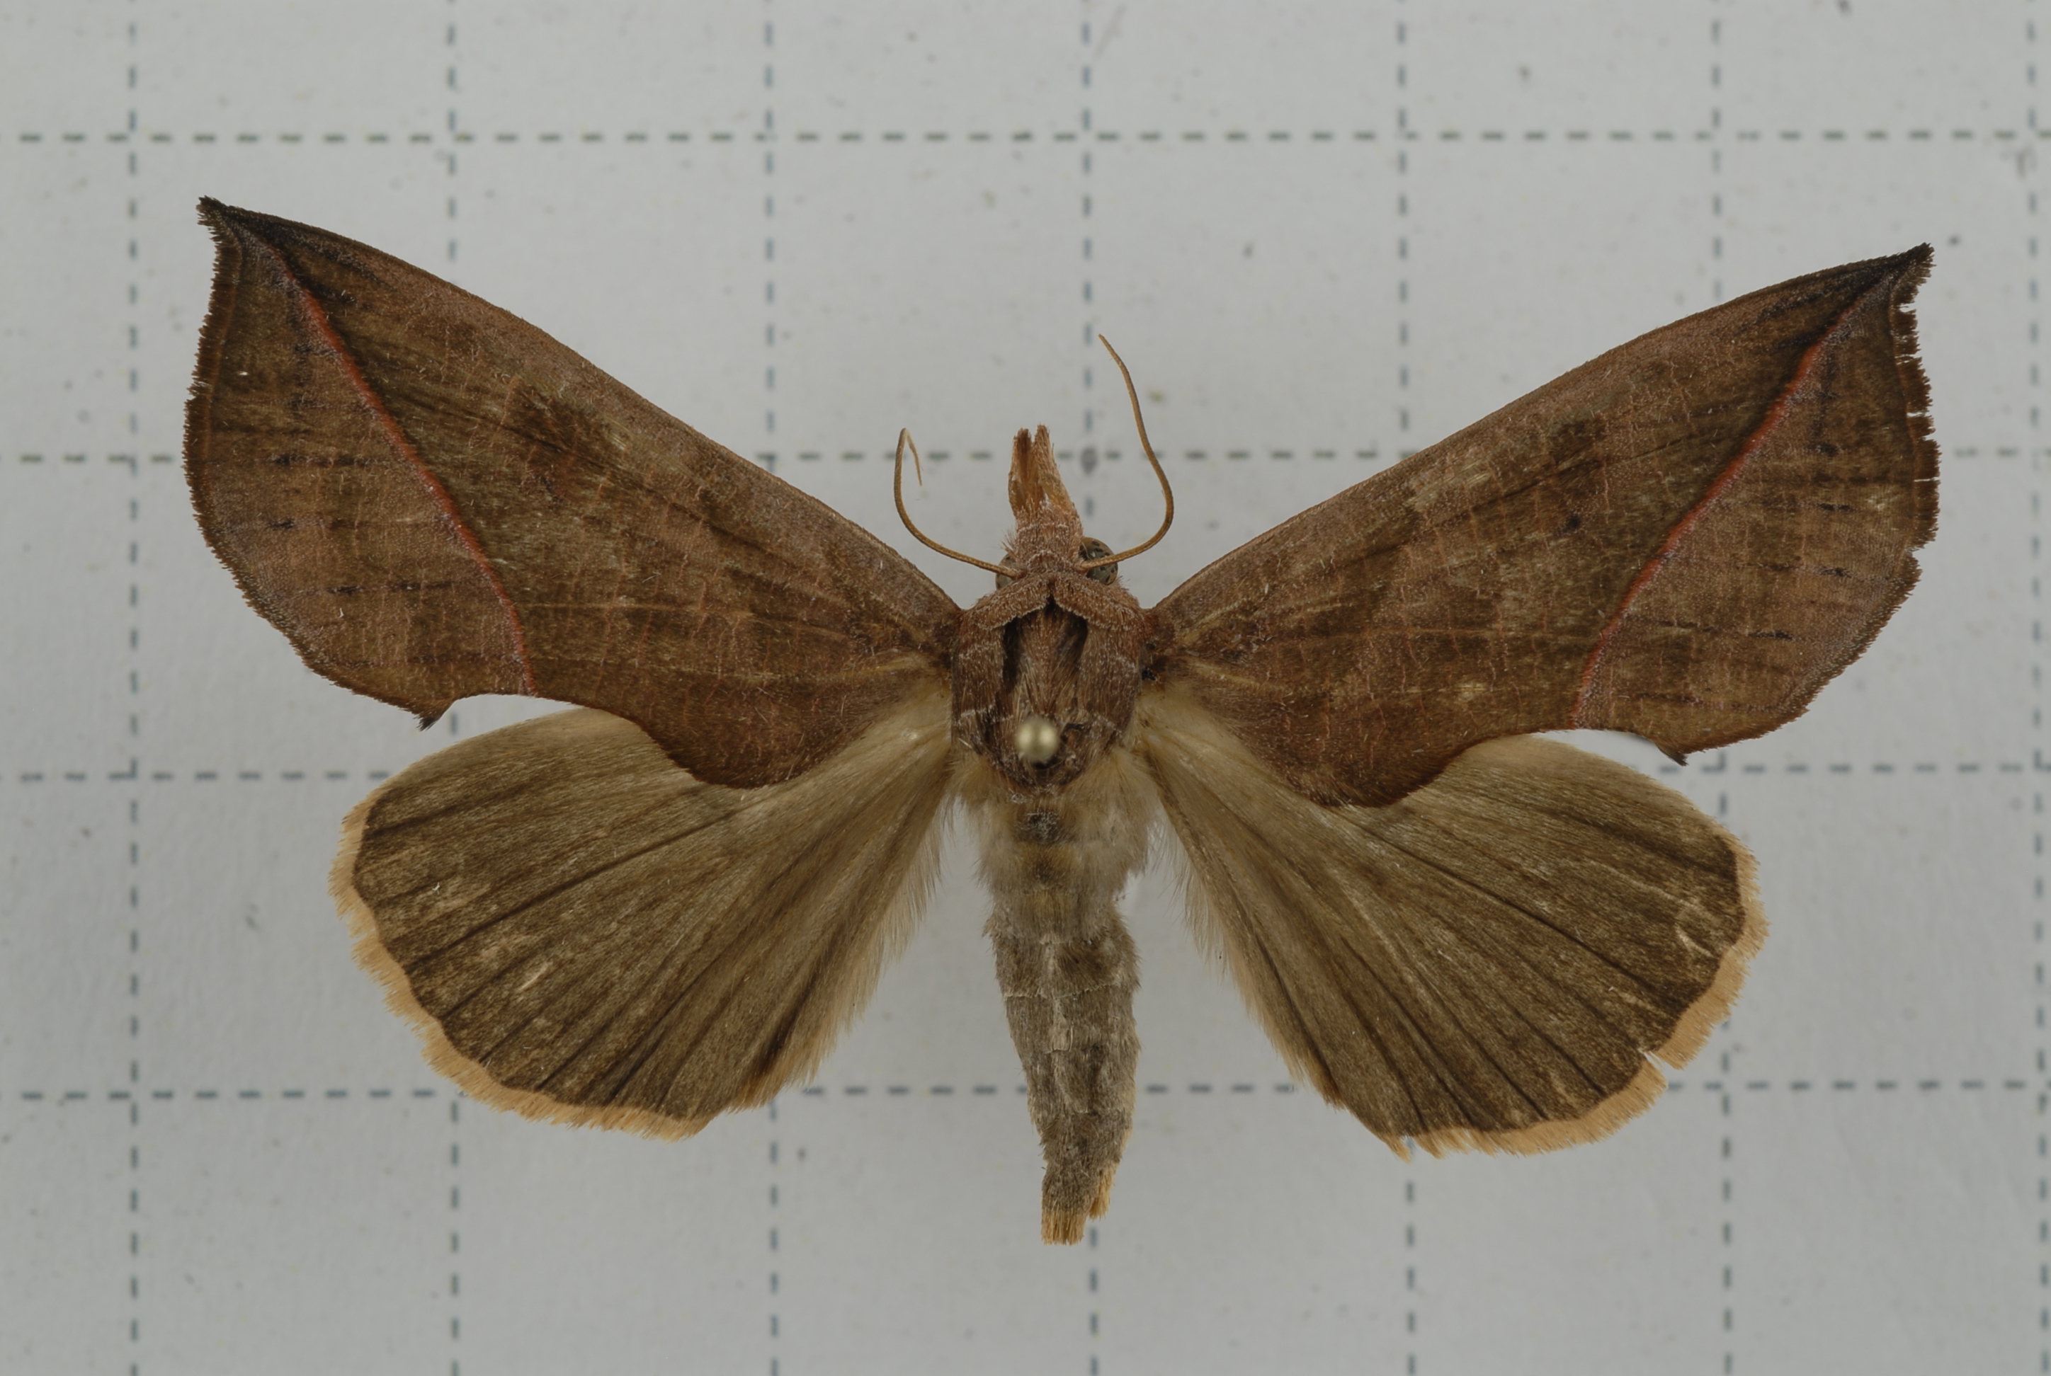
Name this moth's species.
Calyptra fletcheri
